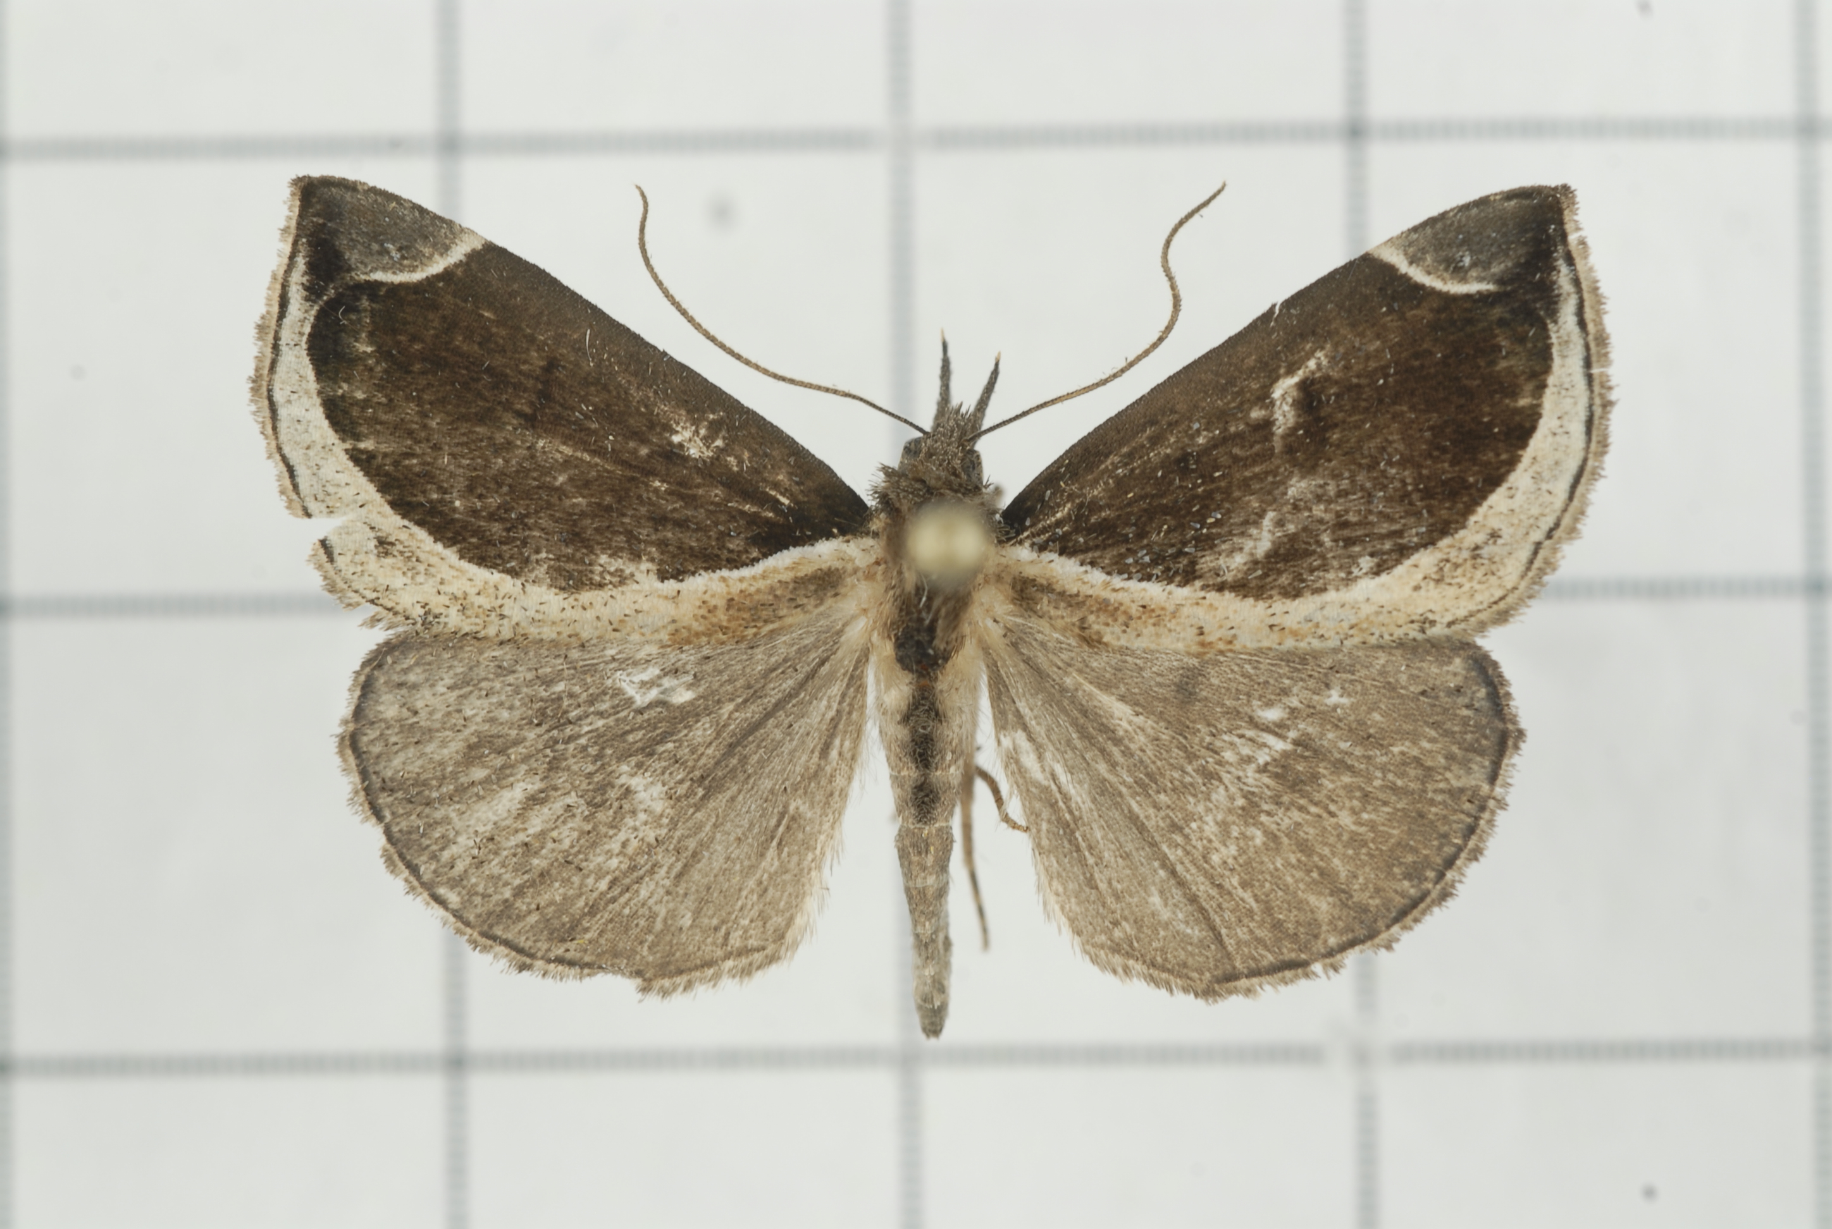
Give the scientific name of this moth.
Hypena perspicua
